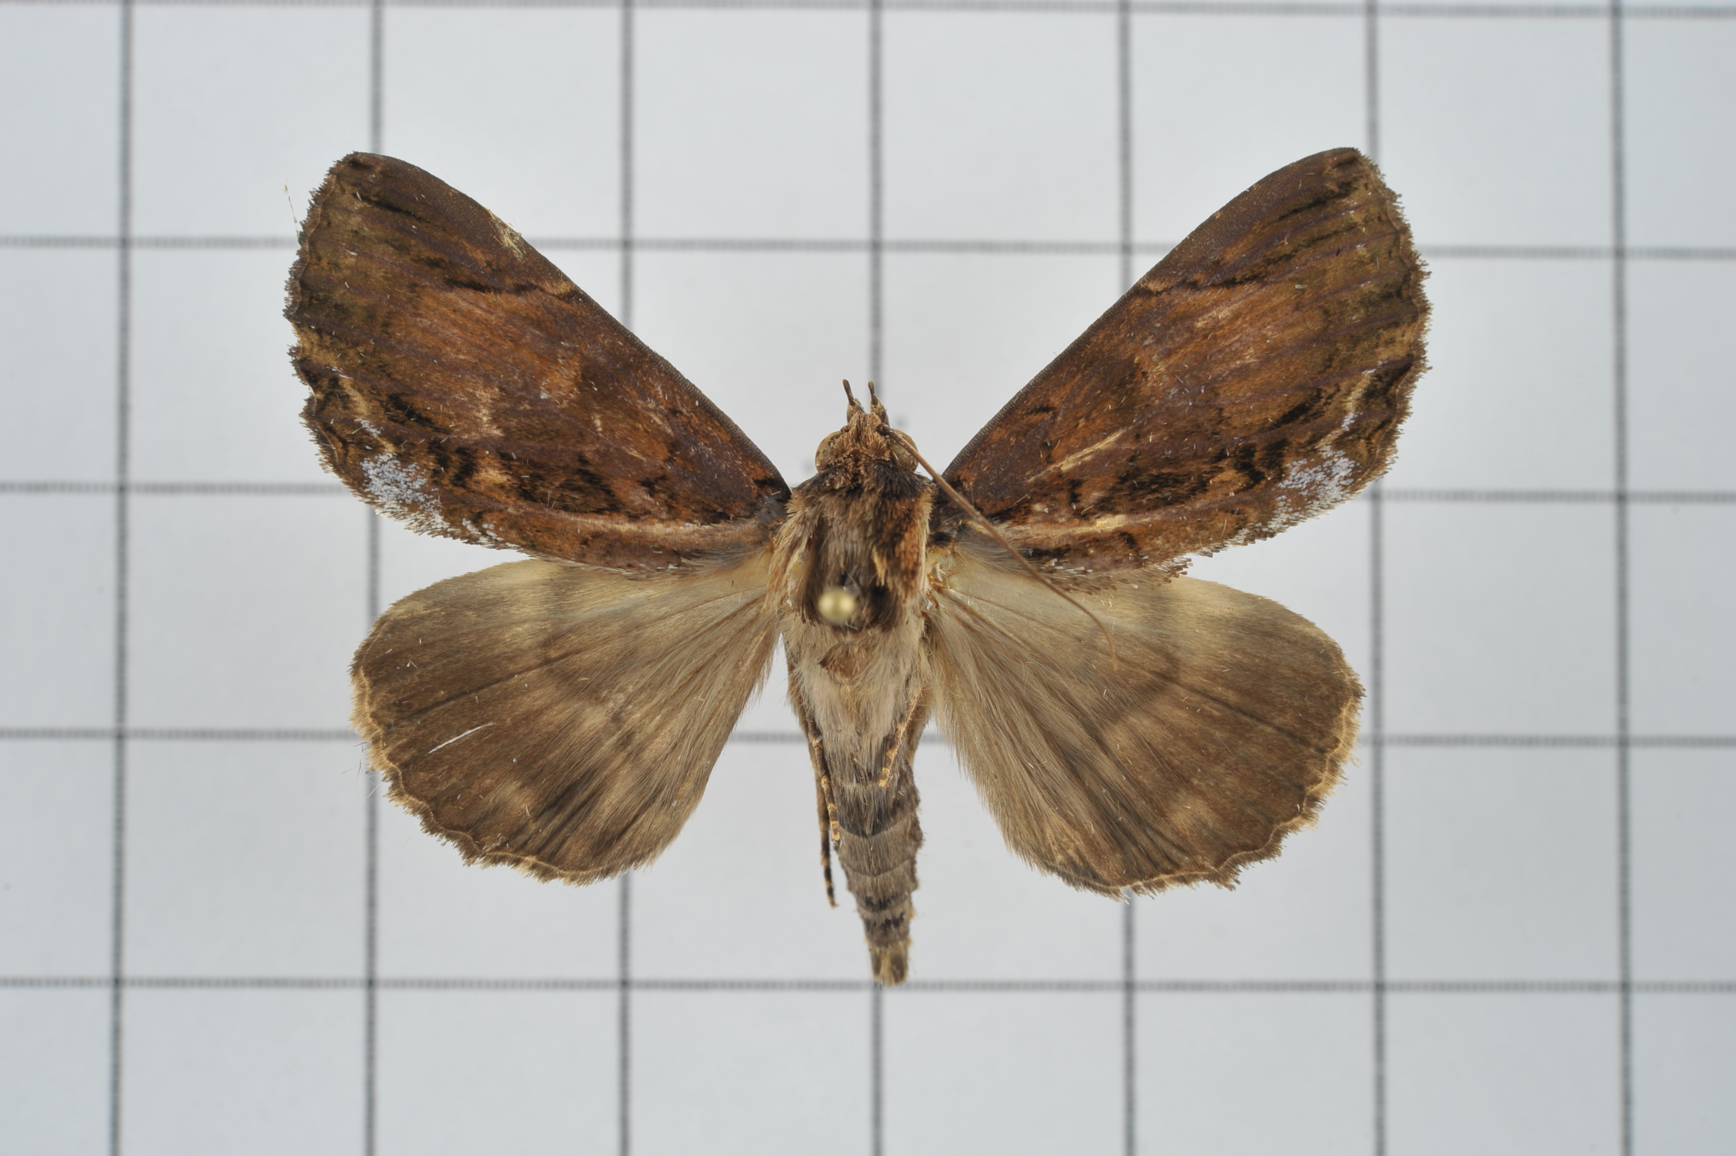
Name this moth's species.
Ercheia umbrosa
